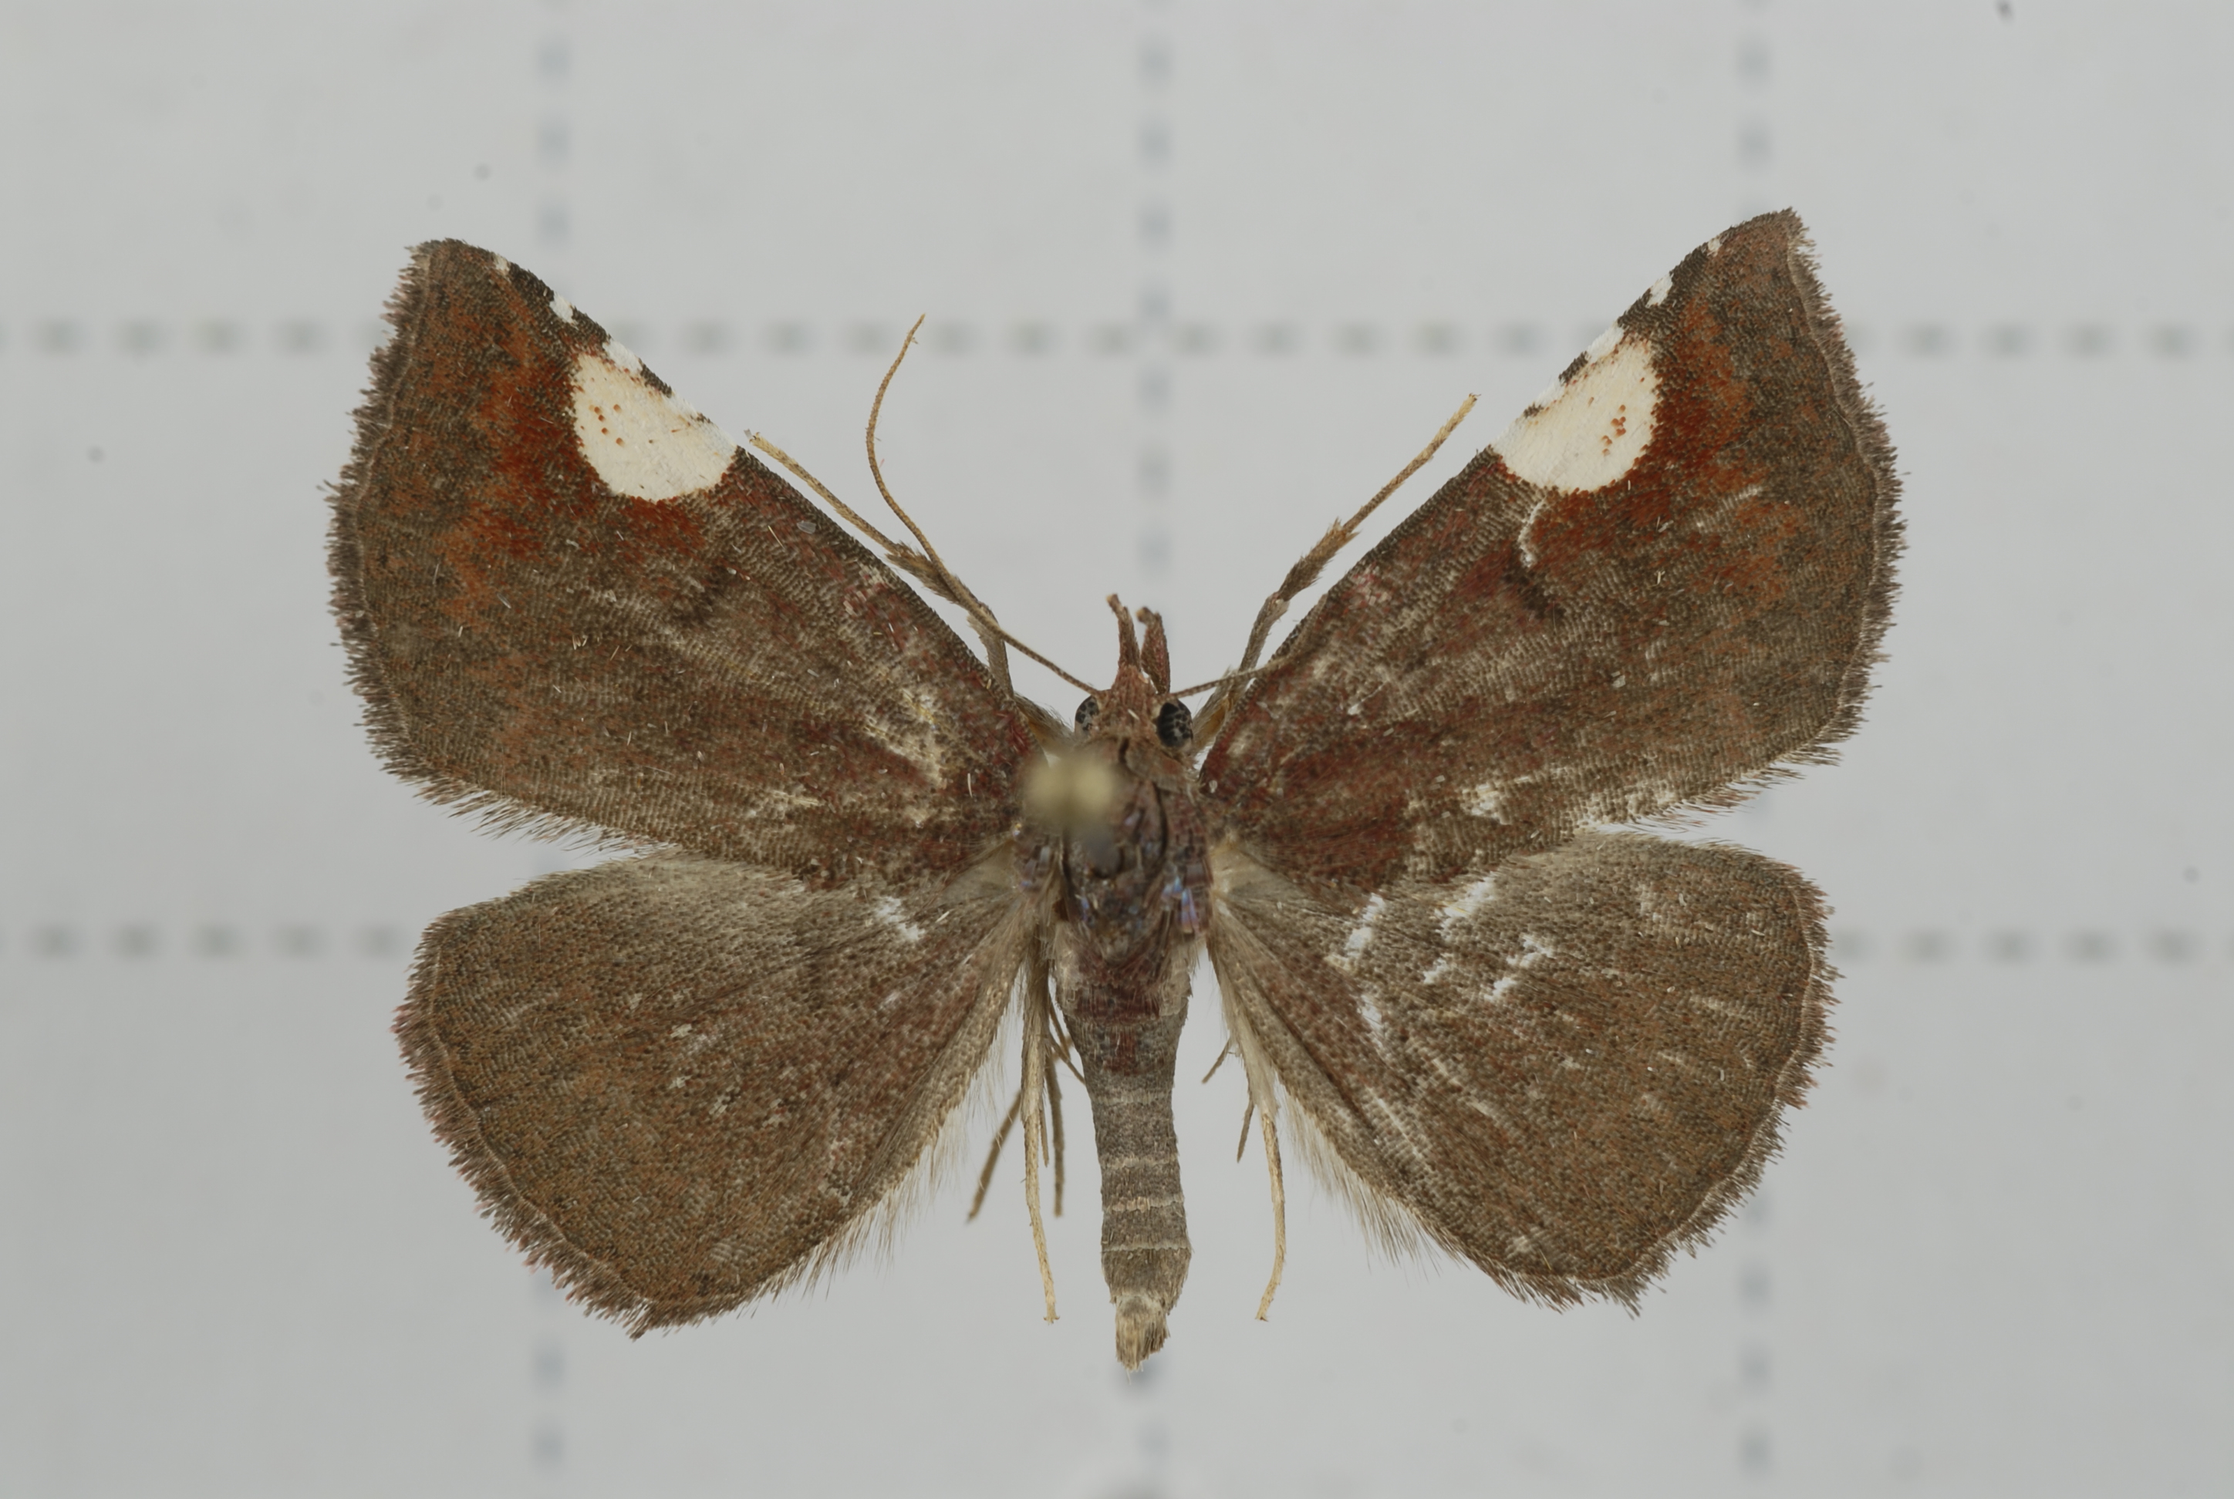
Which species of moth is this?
Pangrapta costinotata
